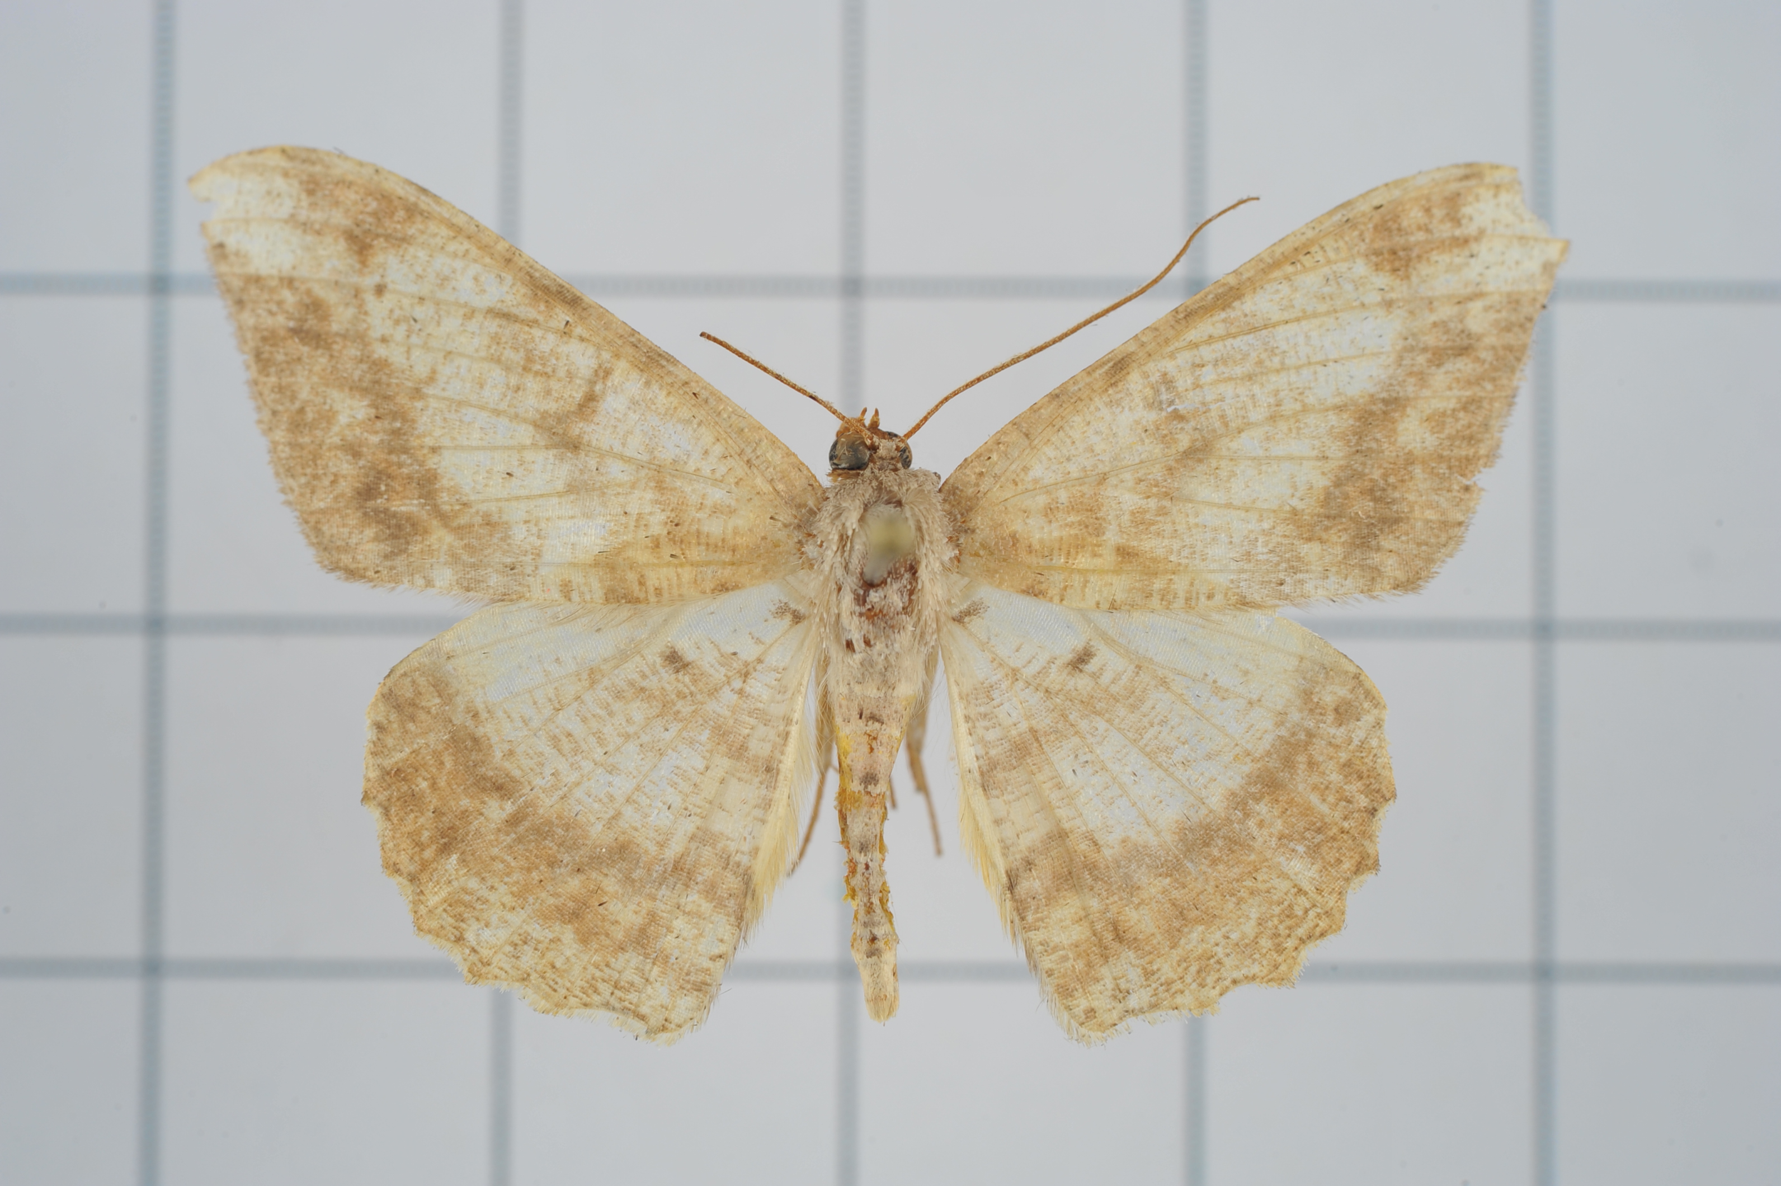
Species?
Luxiaria amasa amasa
